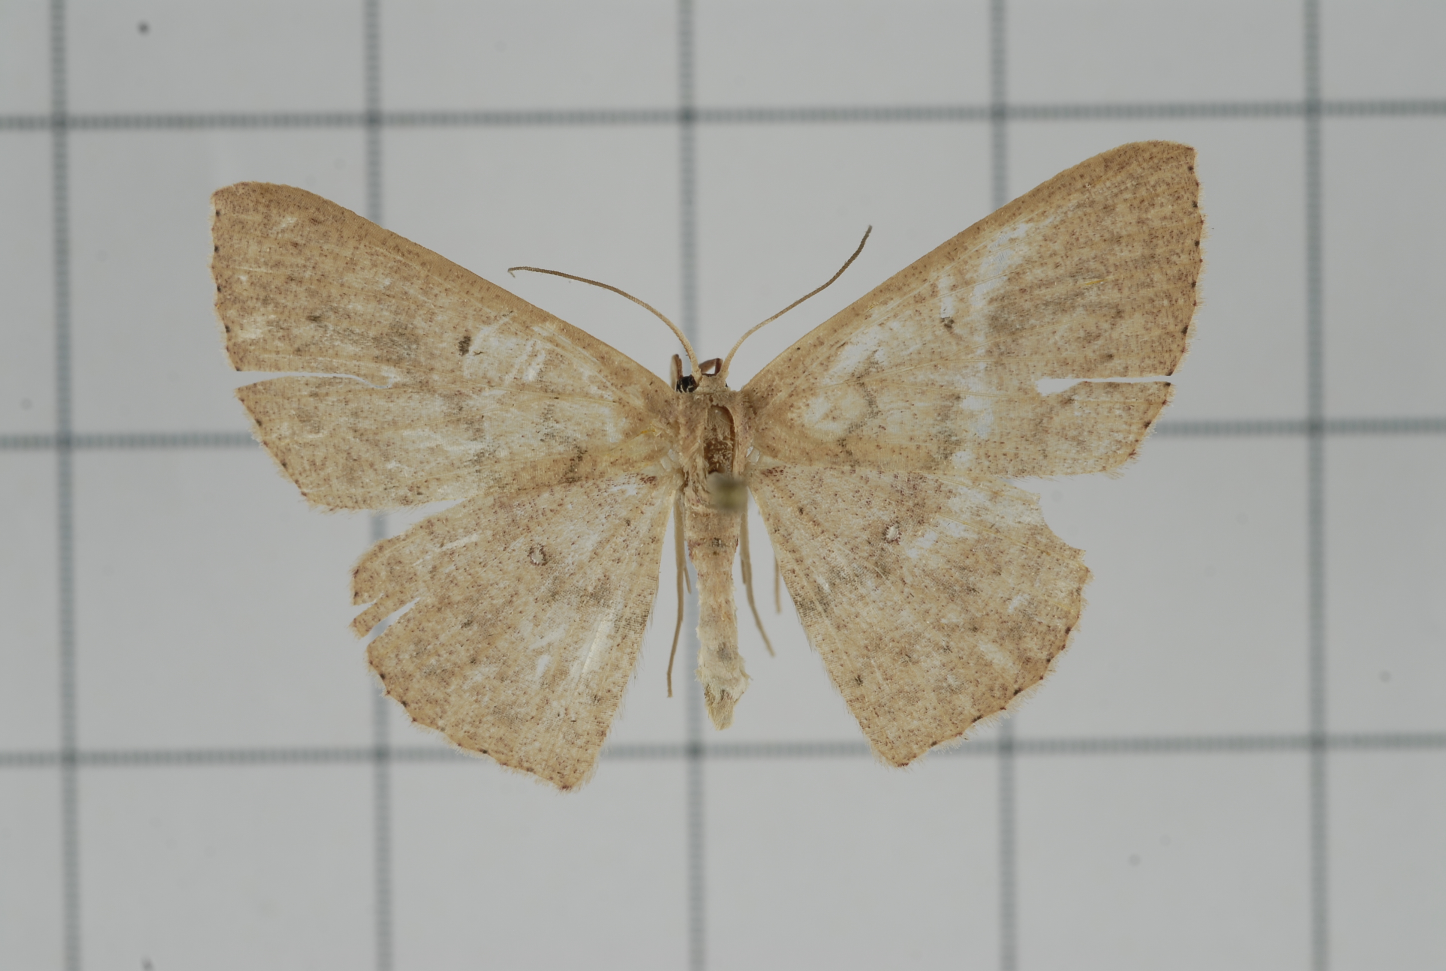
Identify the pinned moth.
Perixera insitiva
